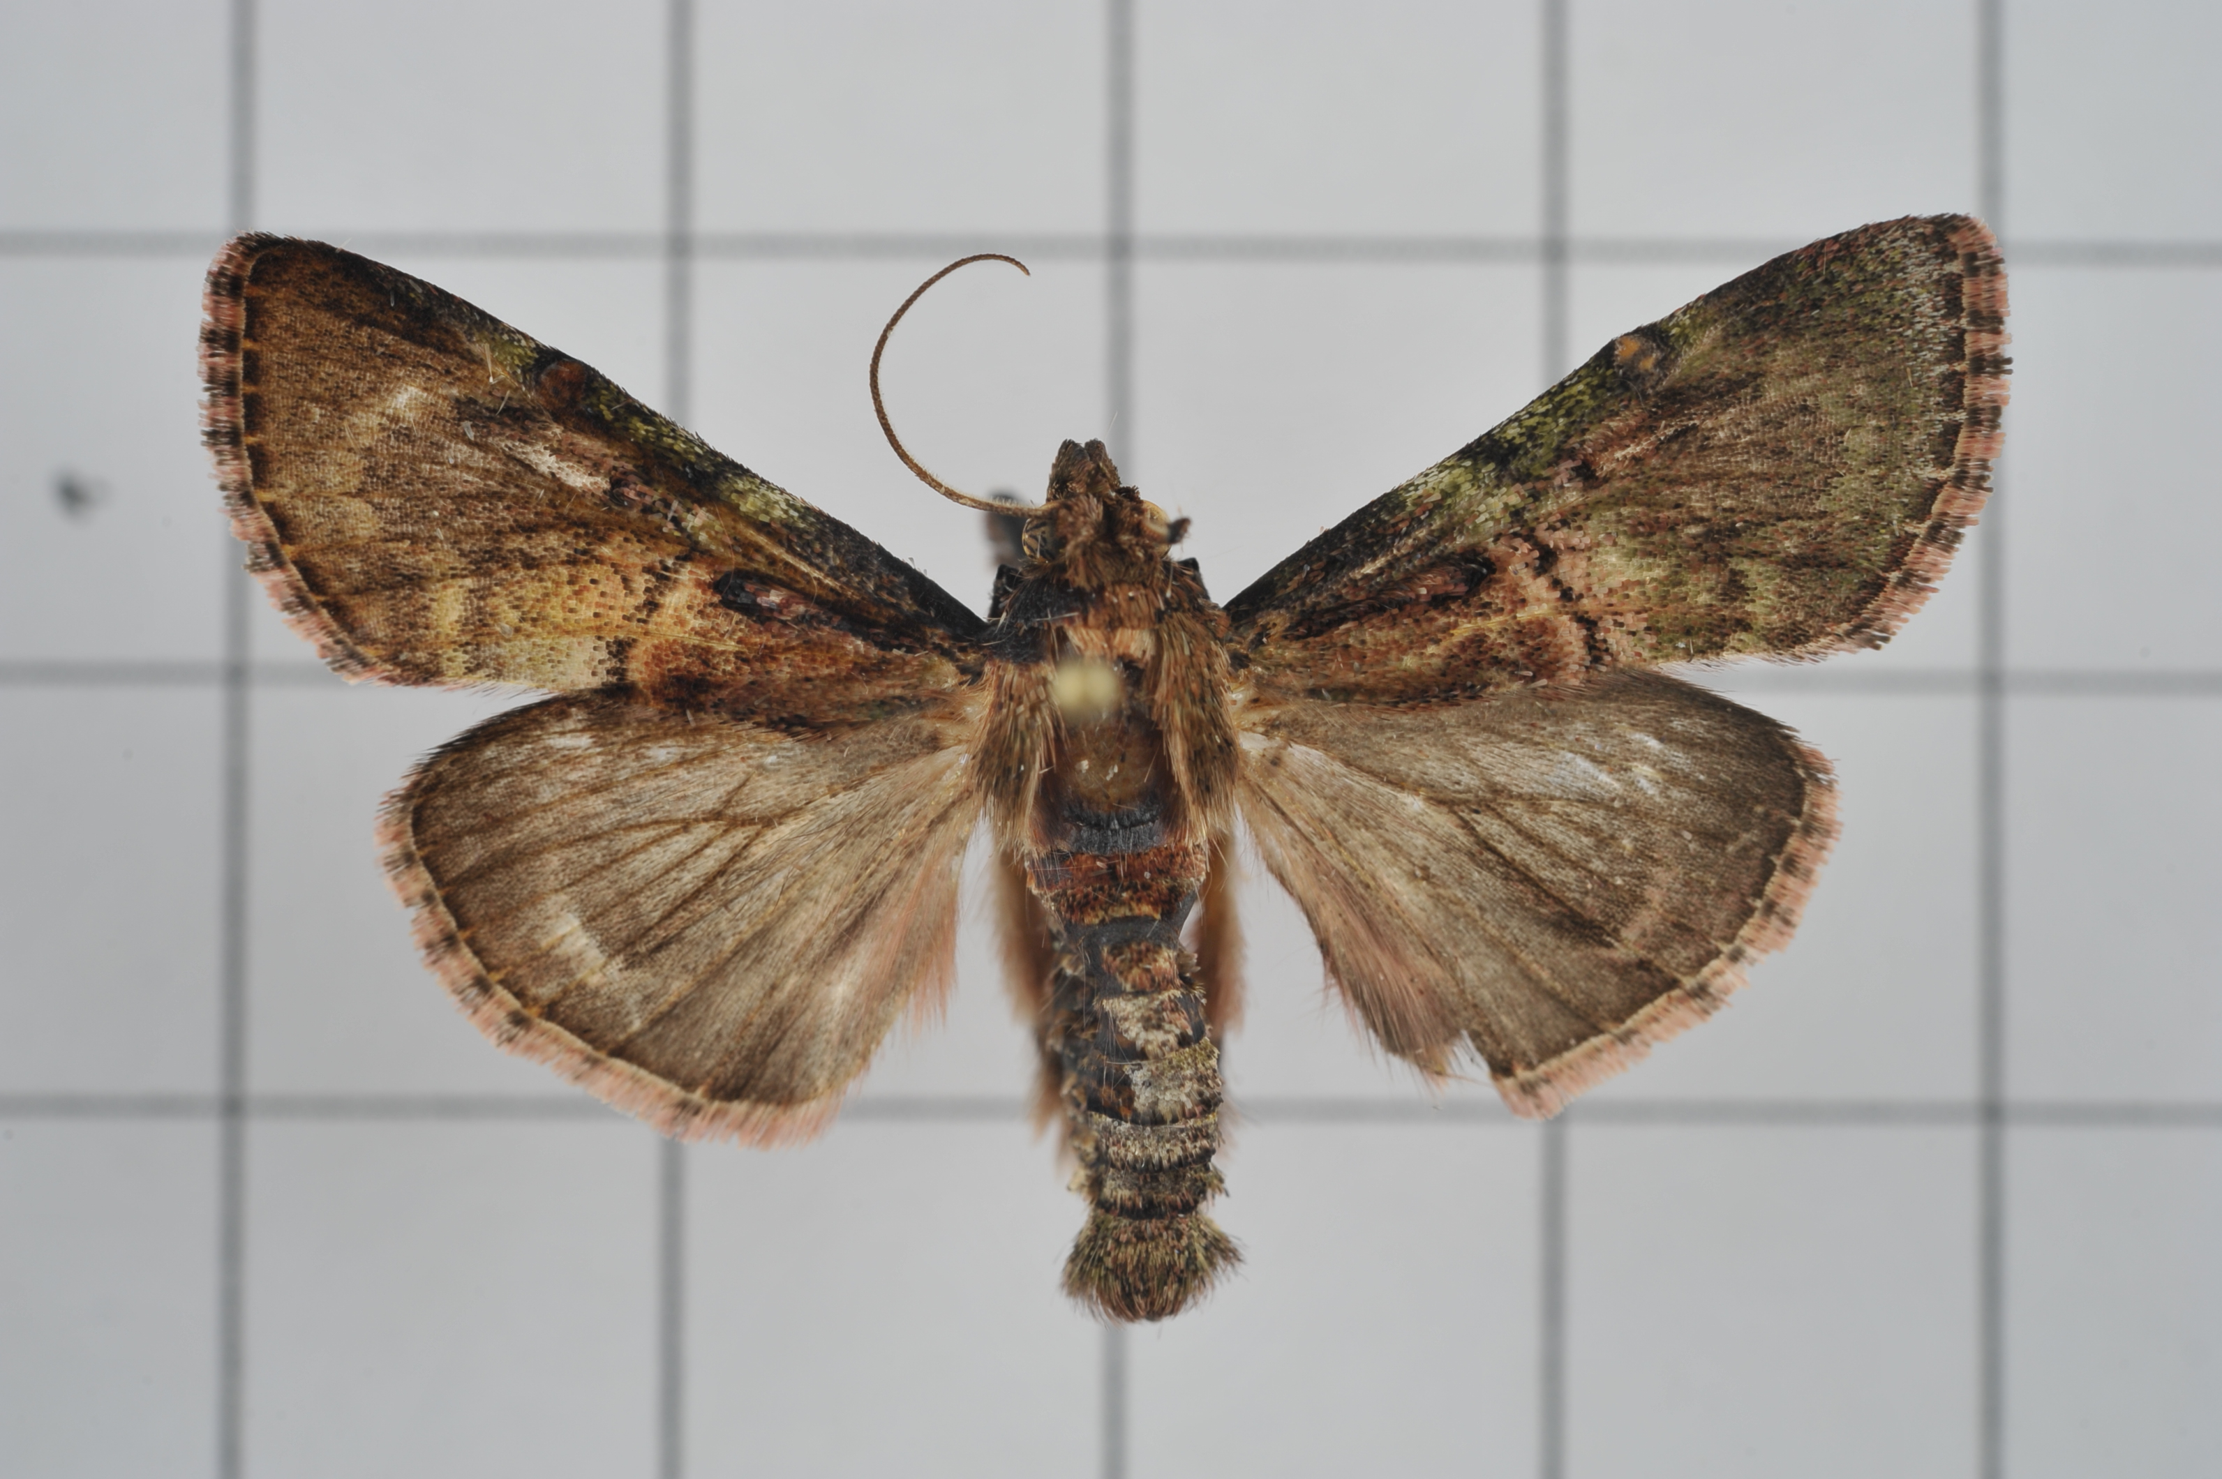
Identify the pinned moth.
Locastra muscosalis
